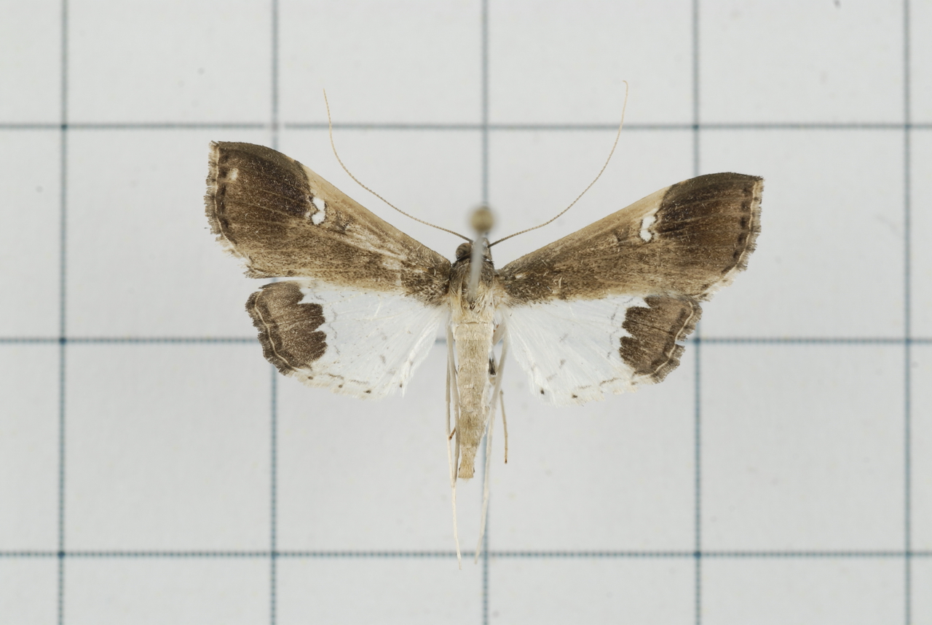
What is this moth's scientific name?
Maruca amboinalis
